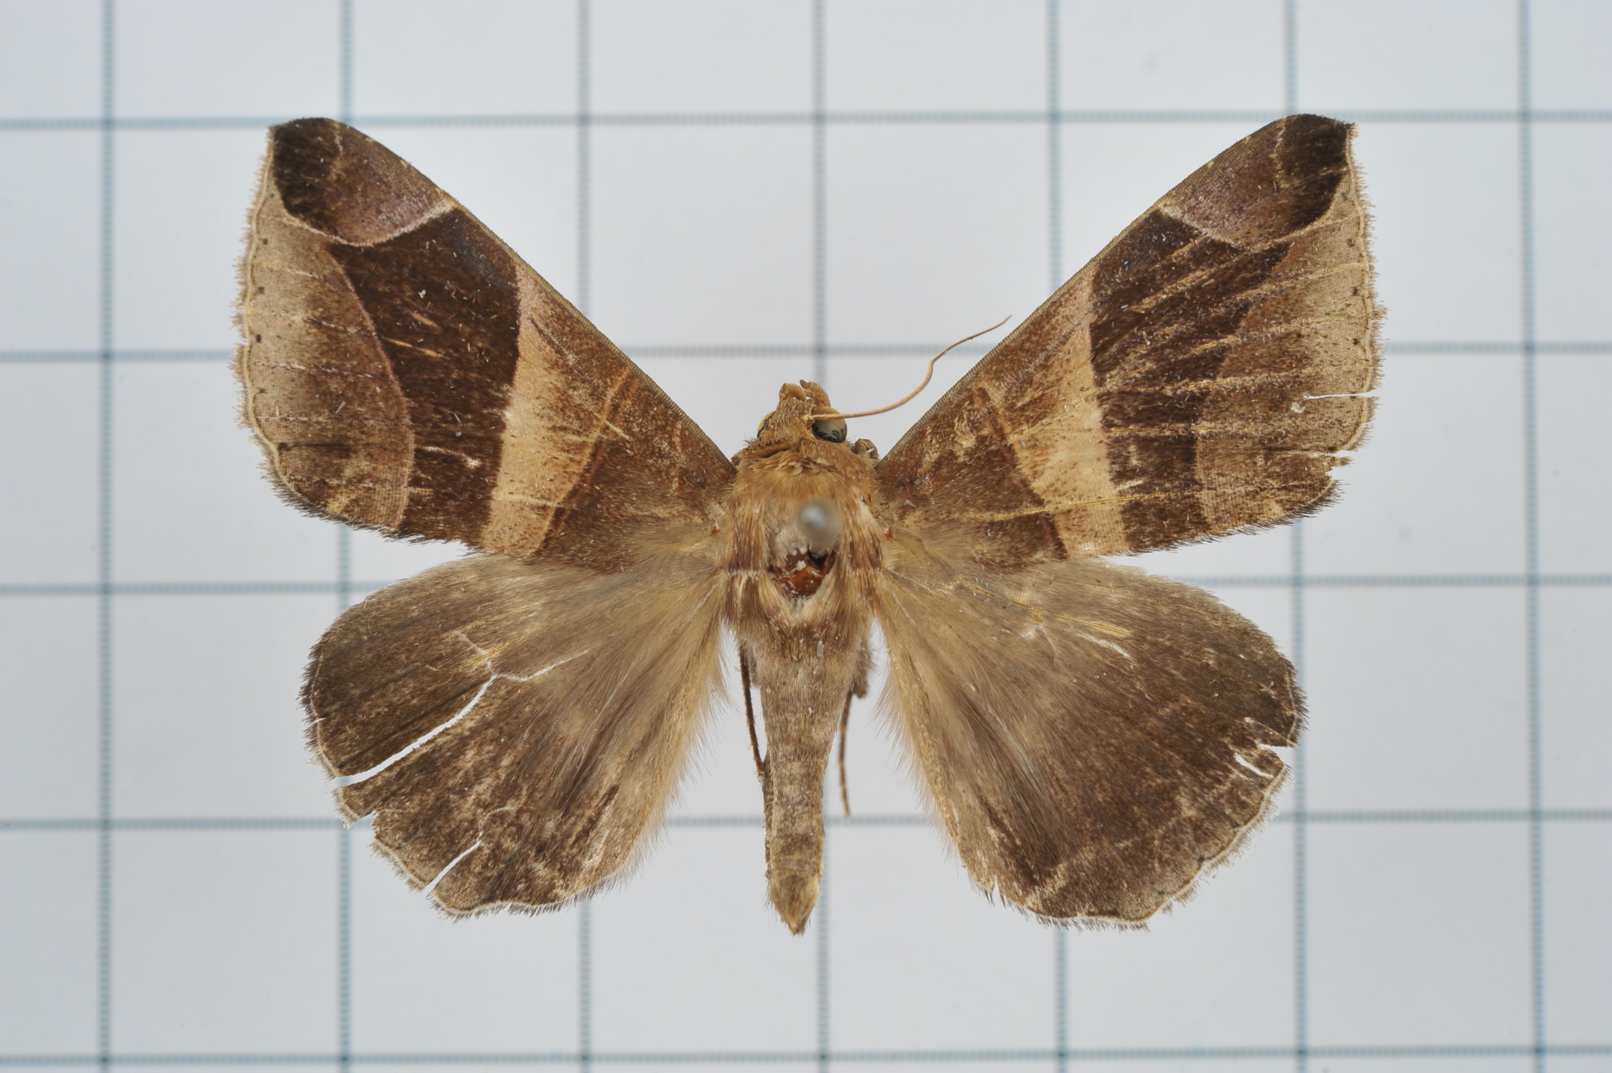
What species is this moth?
Bastilla acuta acuta
